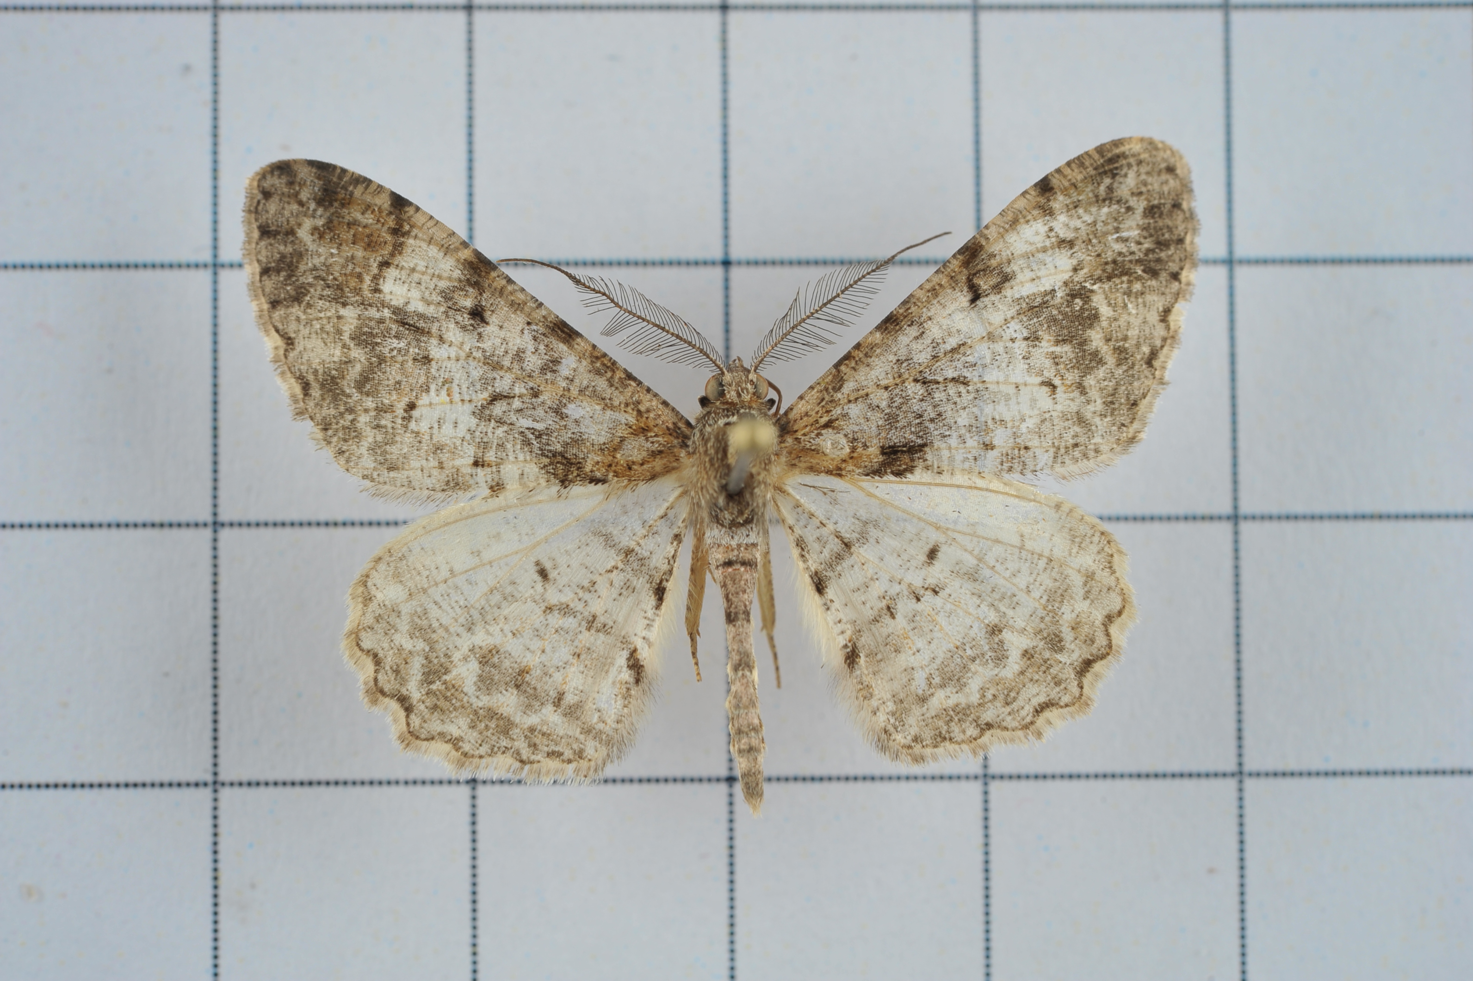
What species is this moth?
Alcis admissaria undularia
